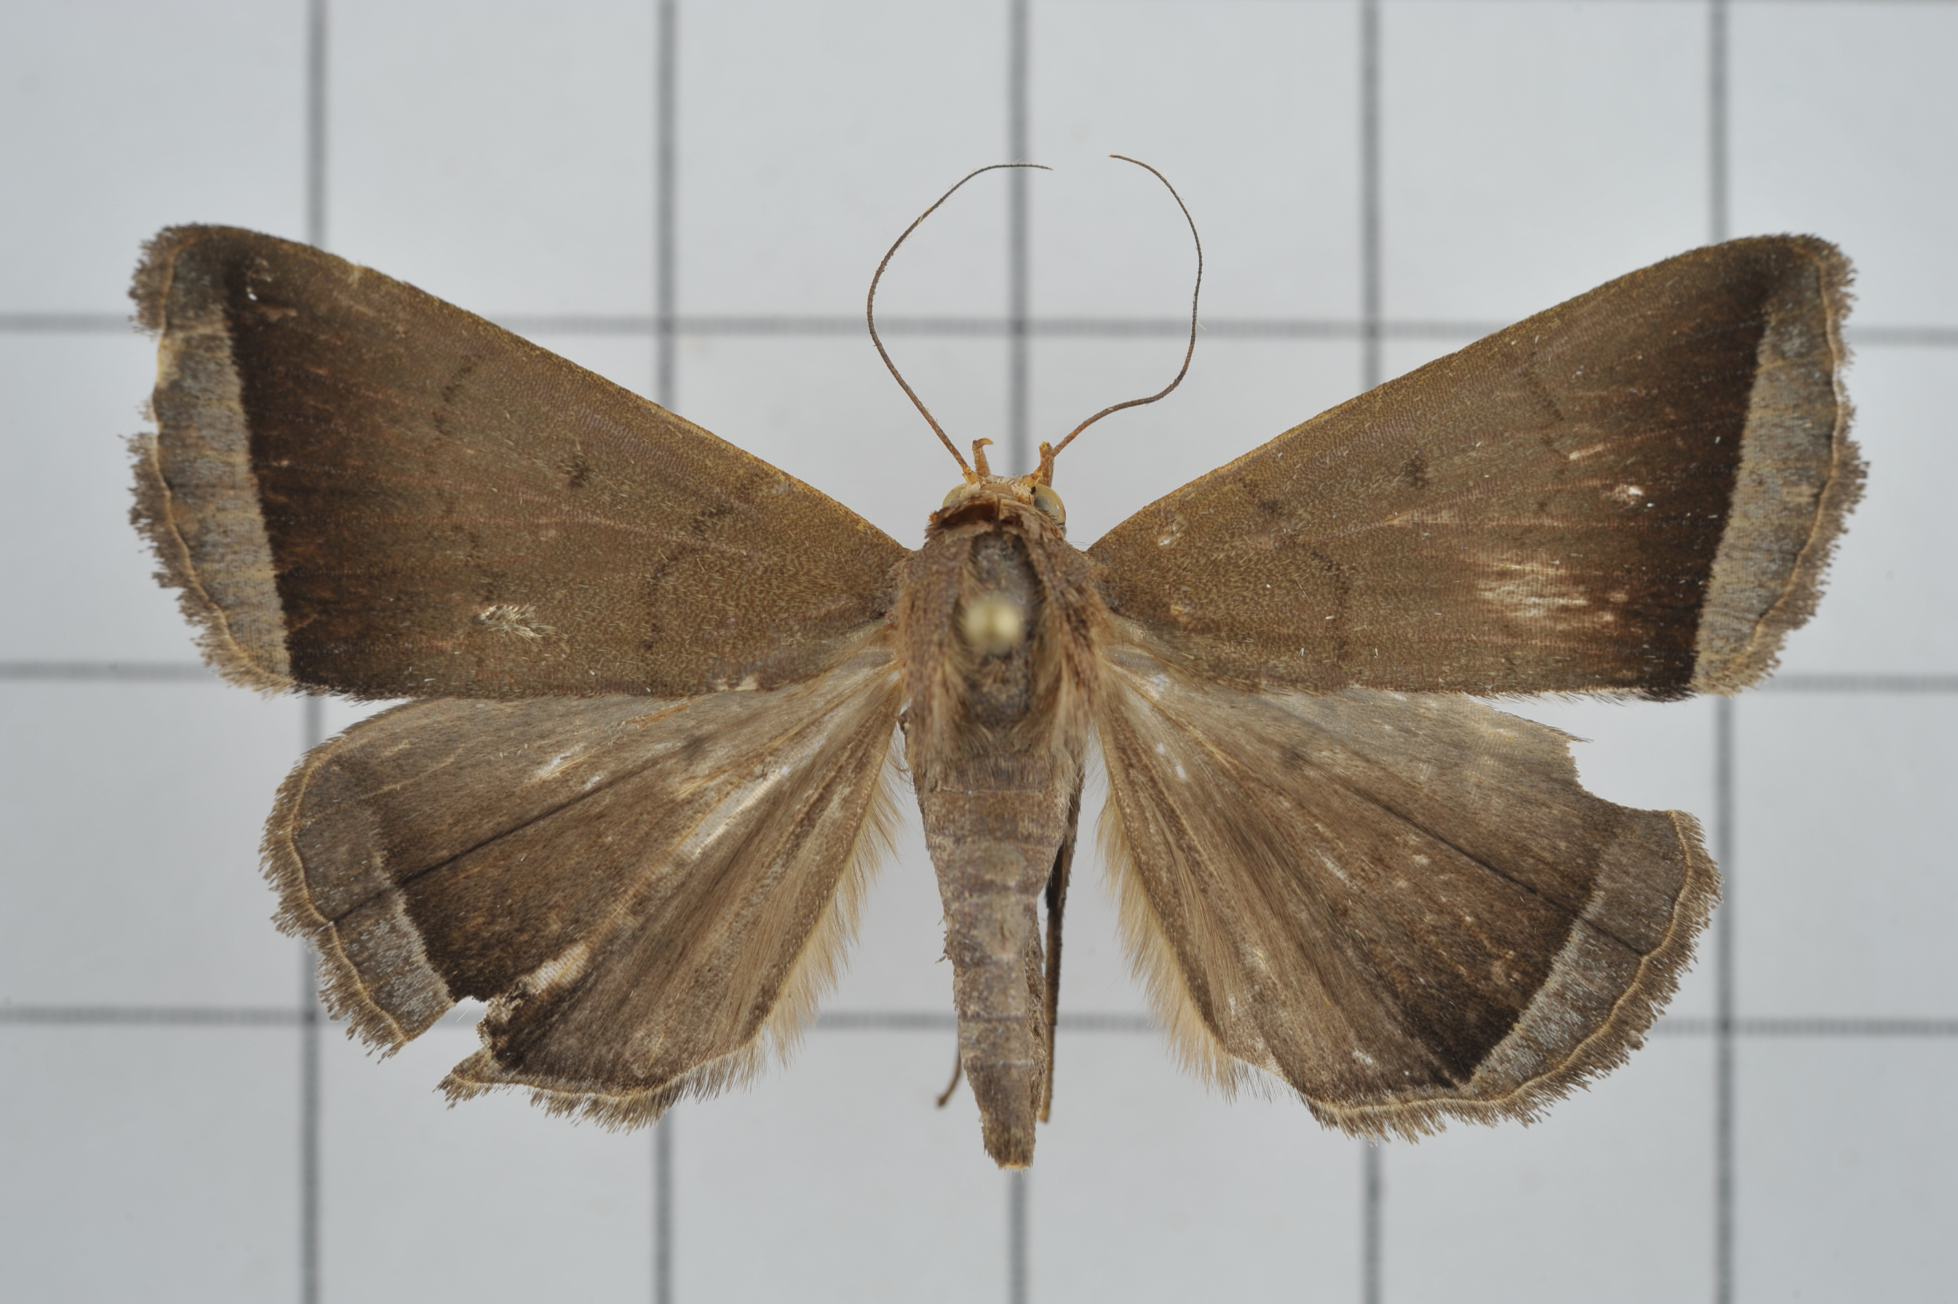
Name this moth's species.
Simplicia bimarginata
